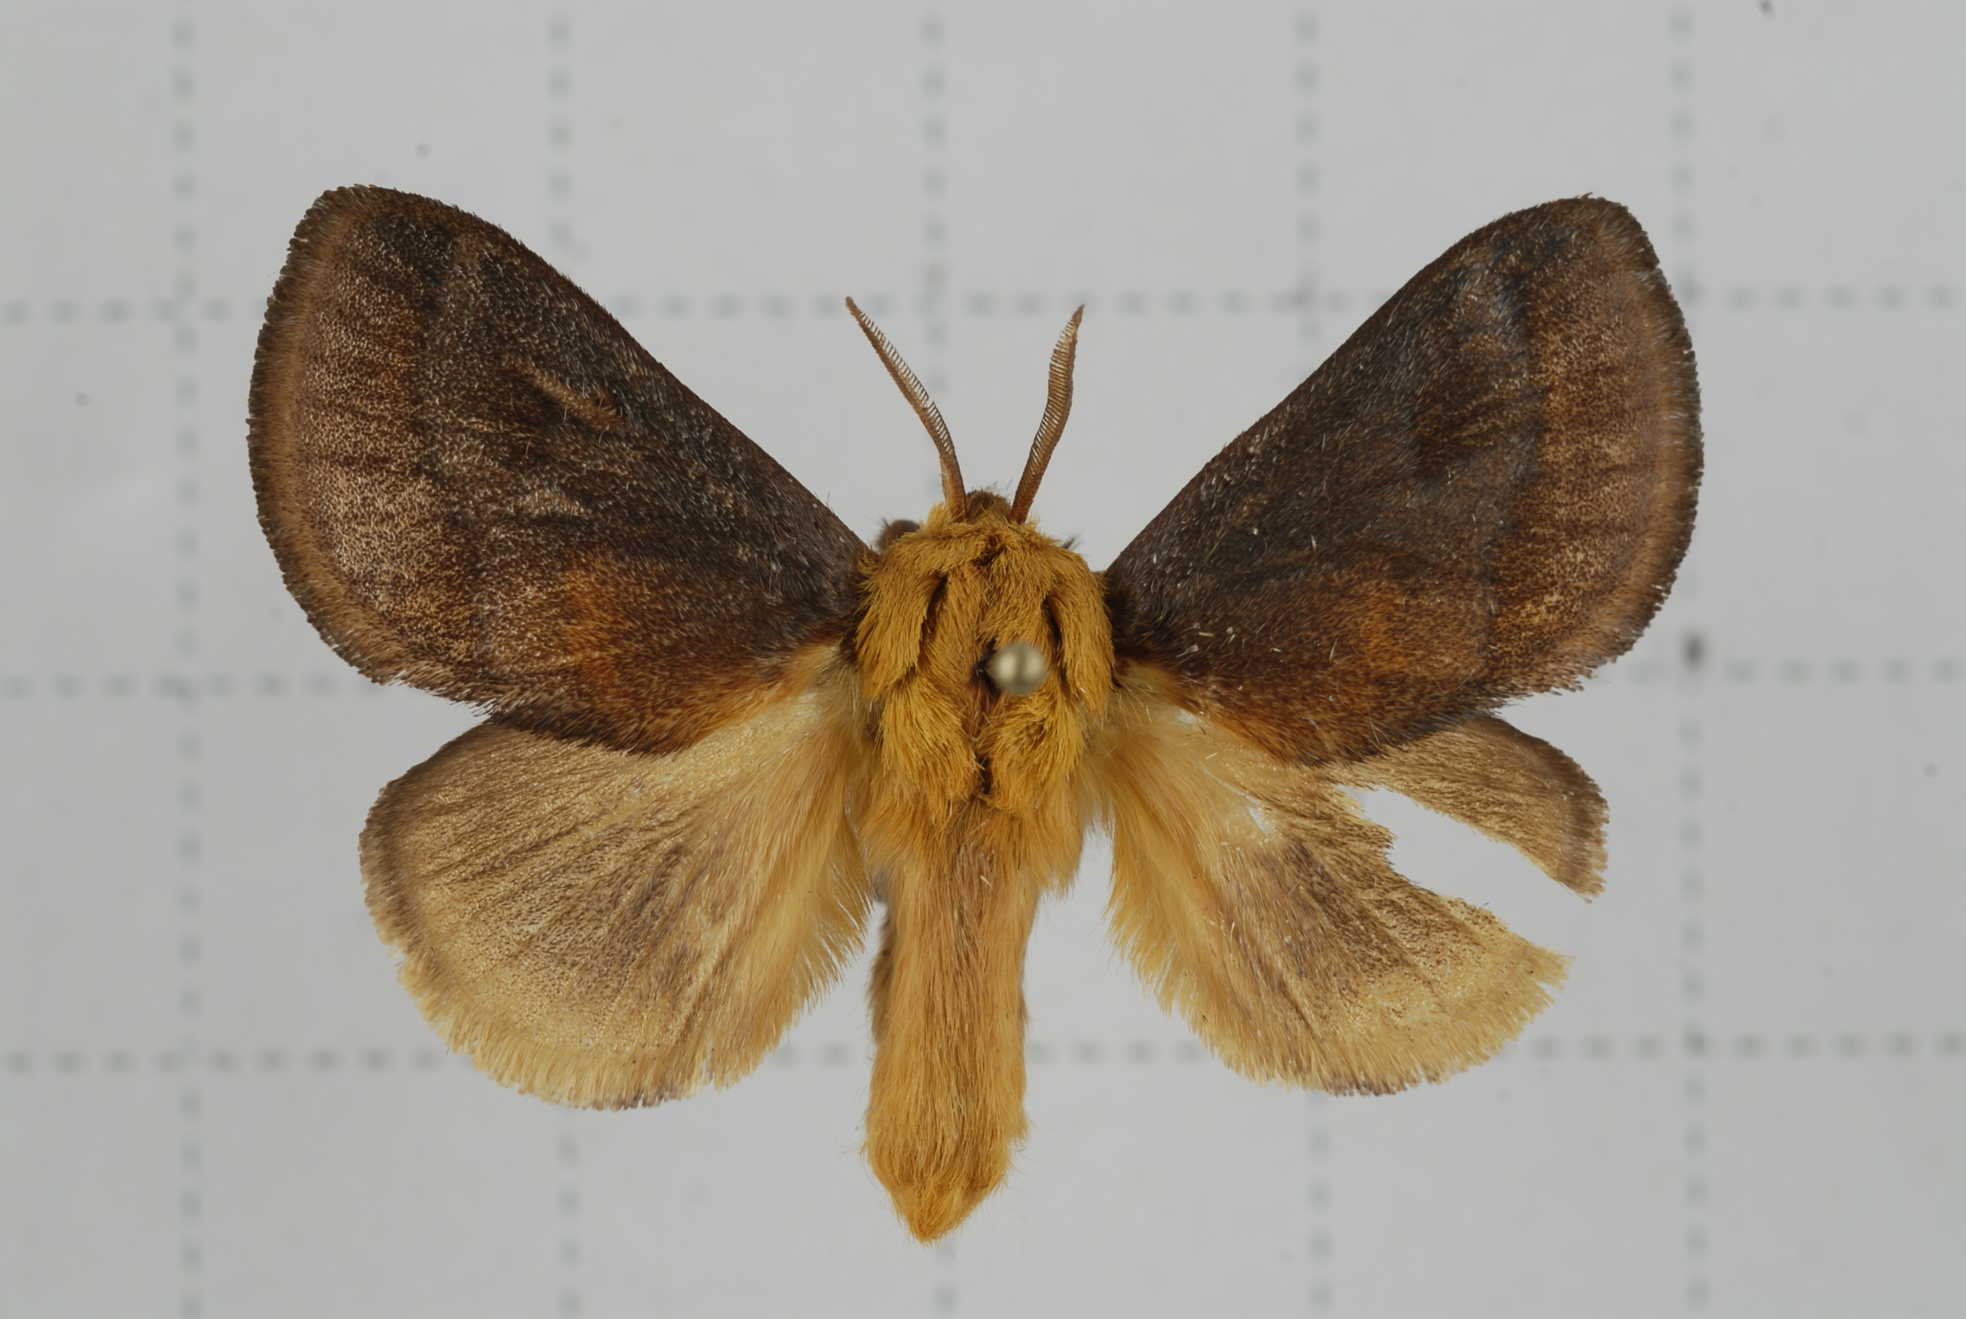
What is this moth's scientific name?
Narosoideus flavidorsalis
